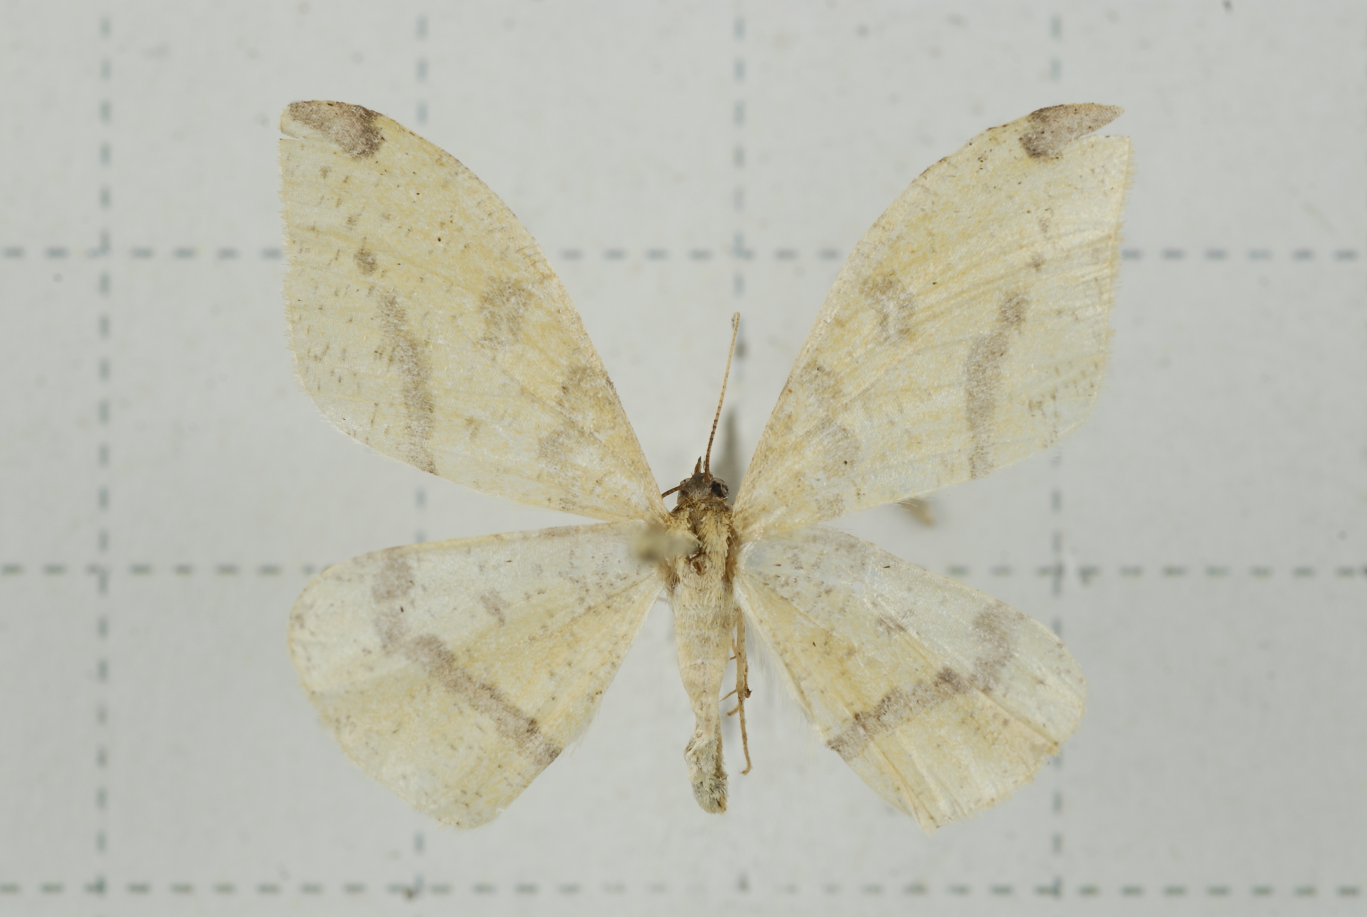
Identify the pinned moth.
Heterolocha satoi
